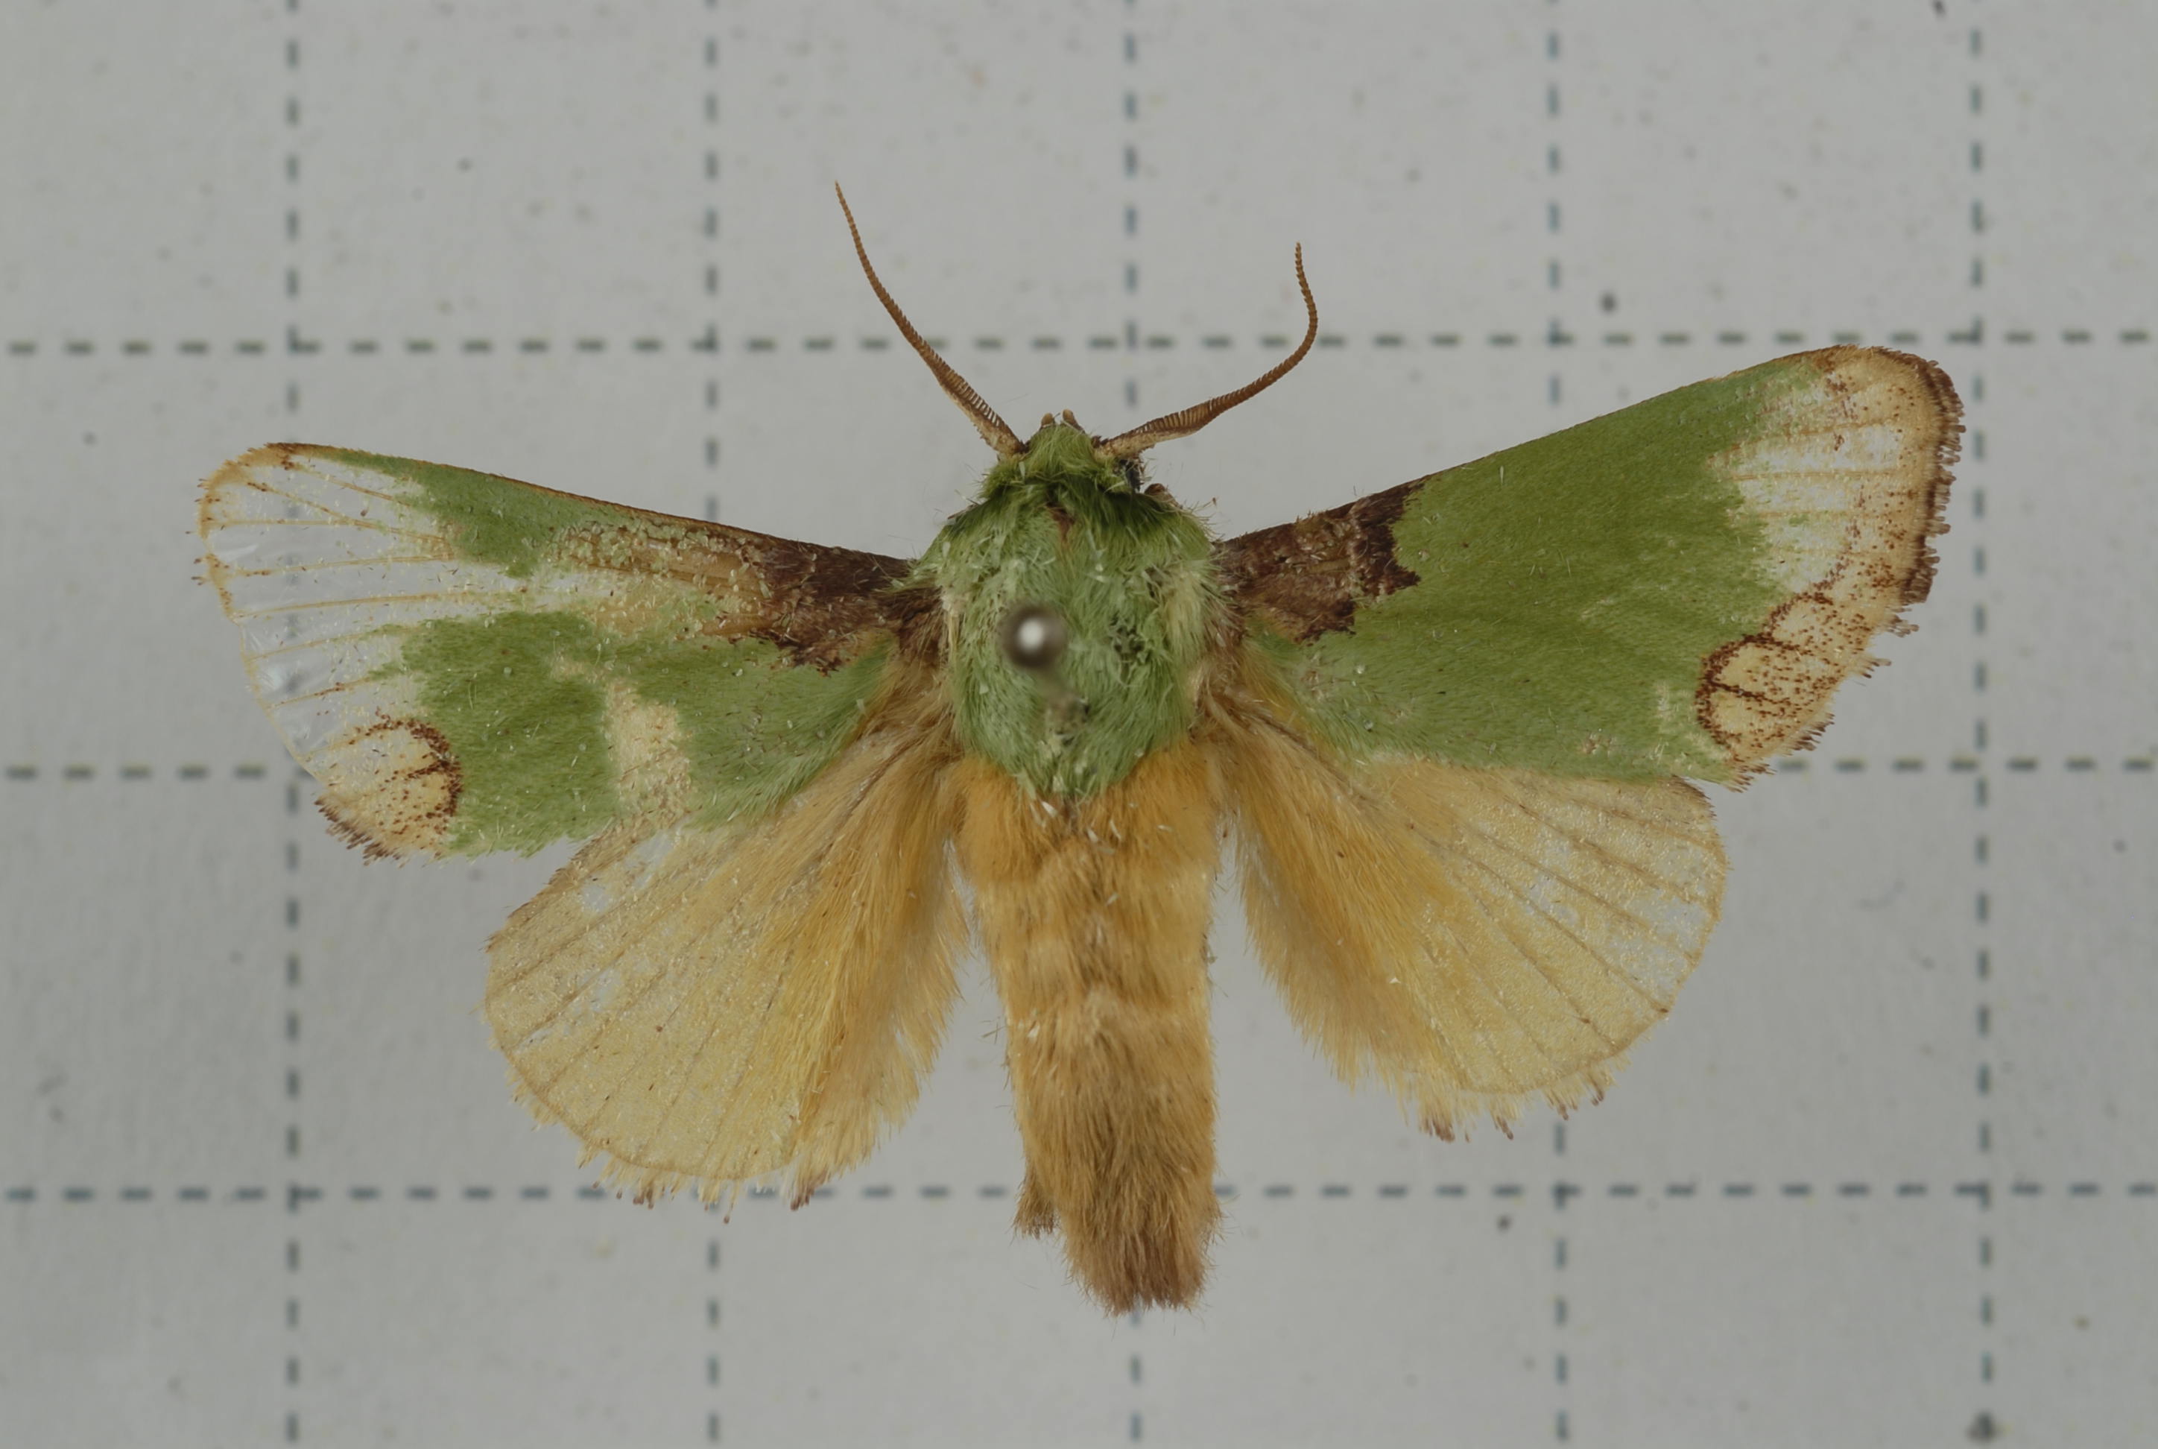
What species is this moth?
Parasa consocia
